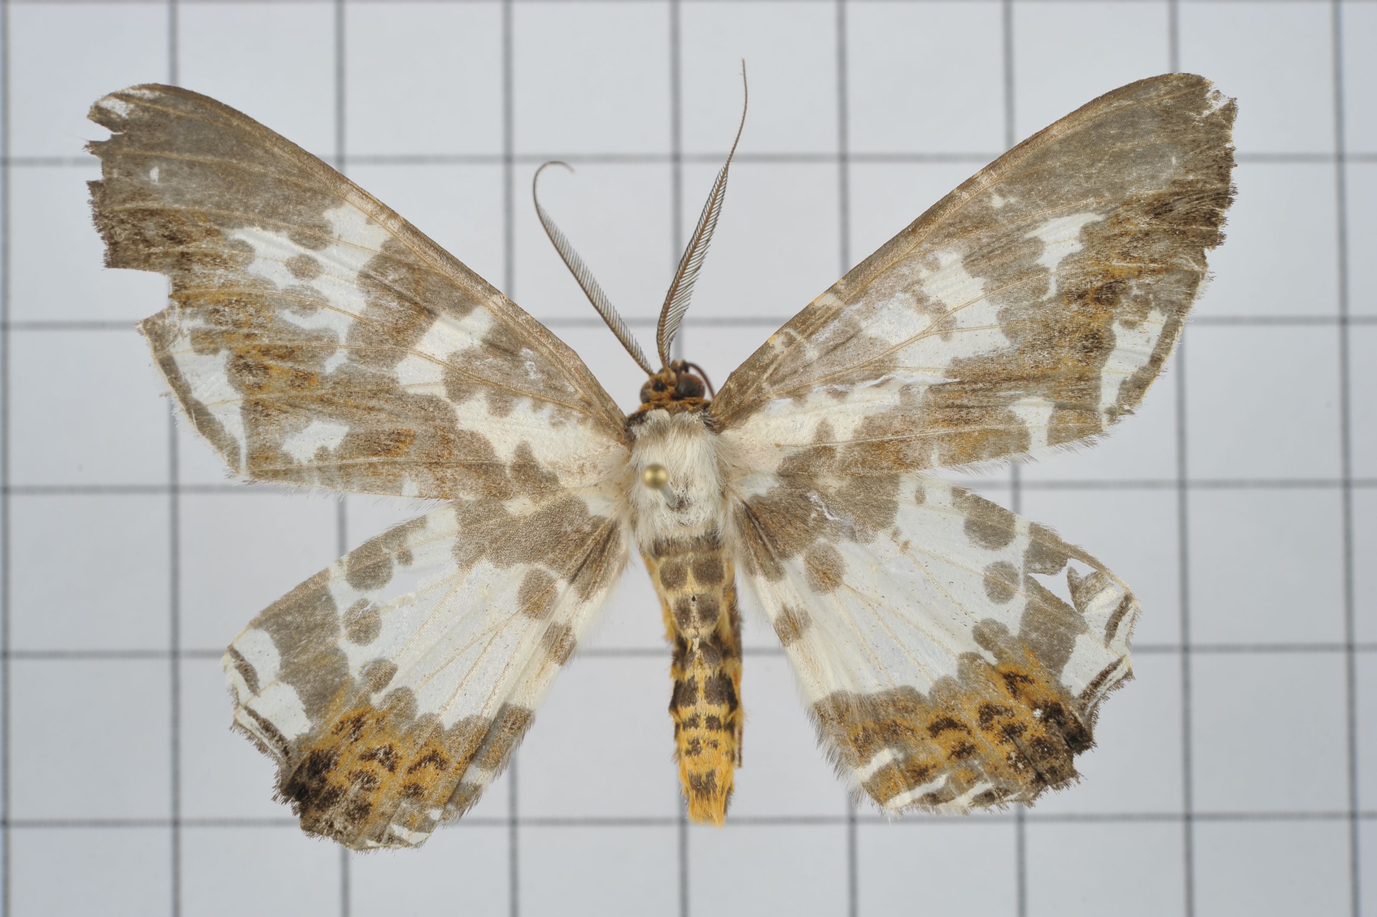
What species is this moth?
Chorodna moorei
